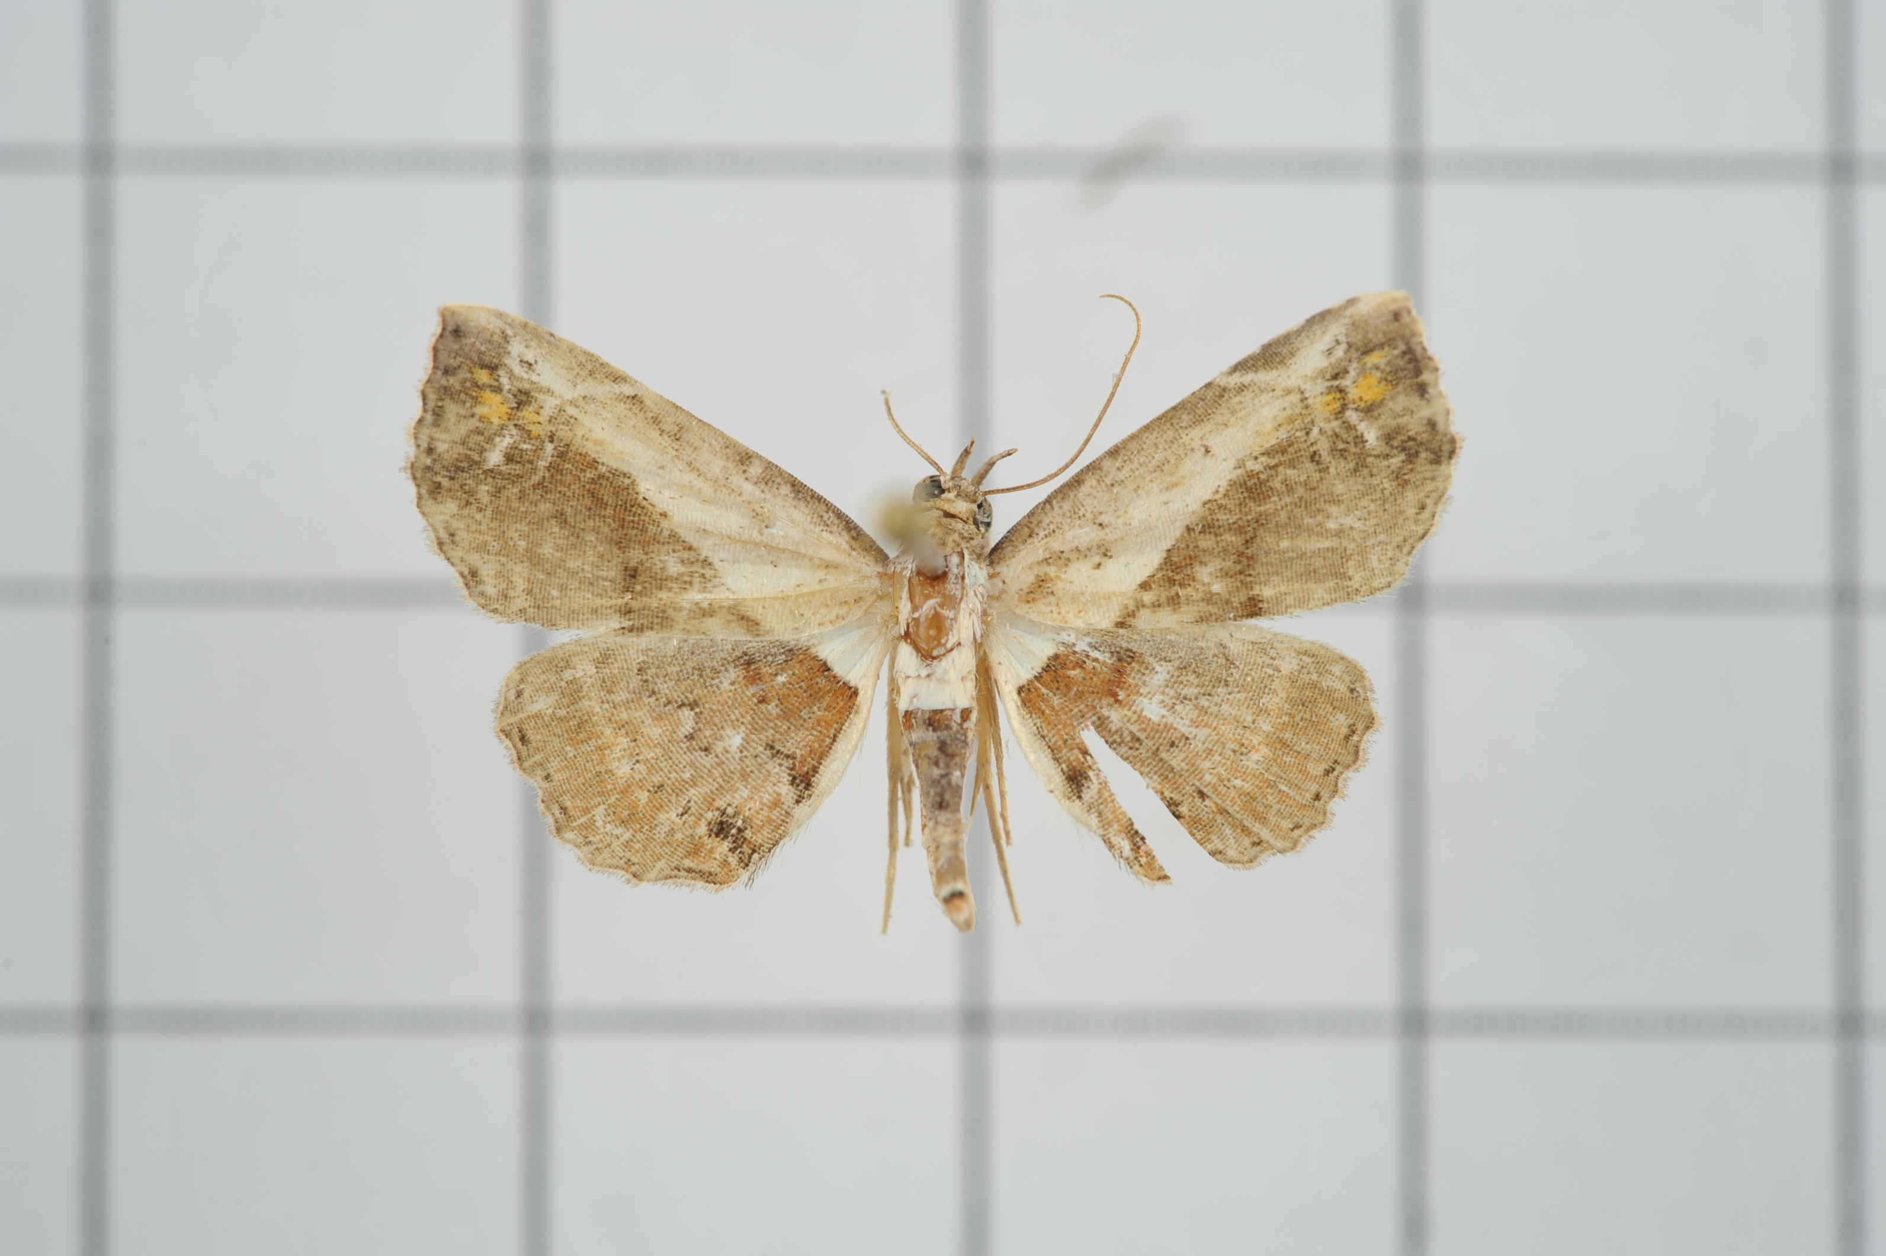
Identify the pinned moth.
Lophoruza albicostalis
